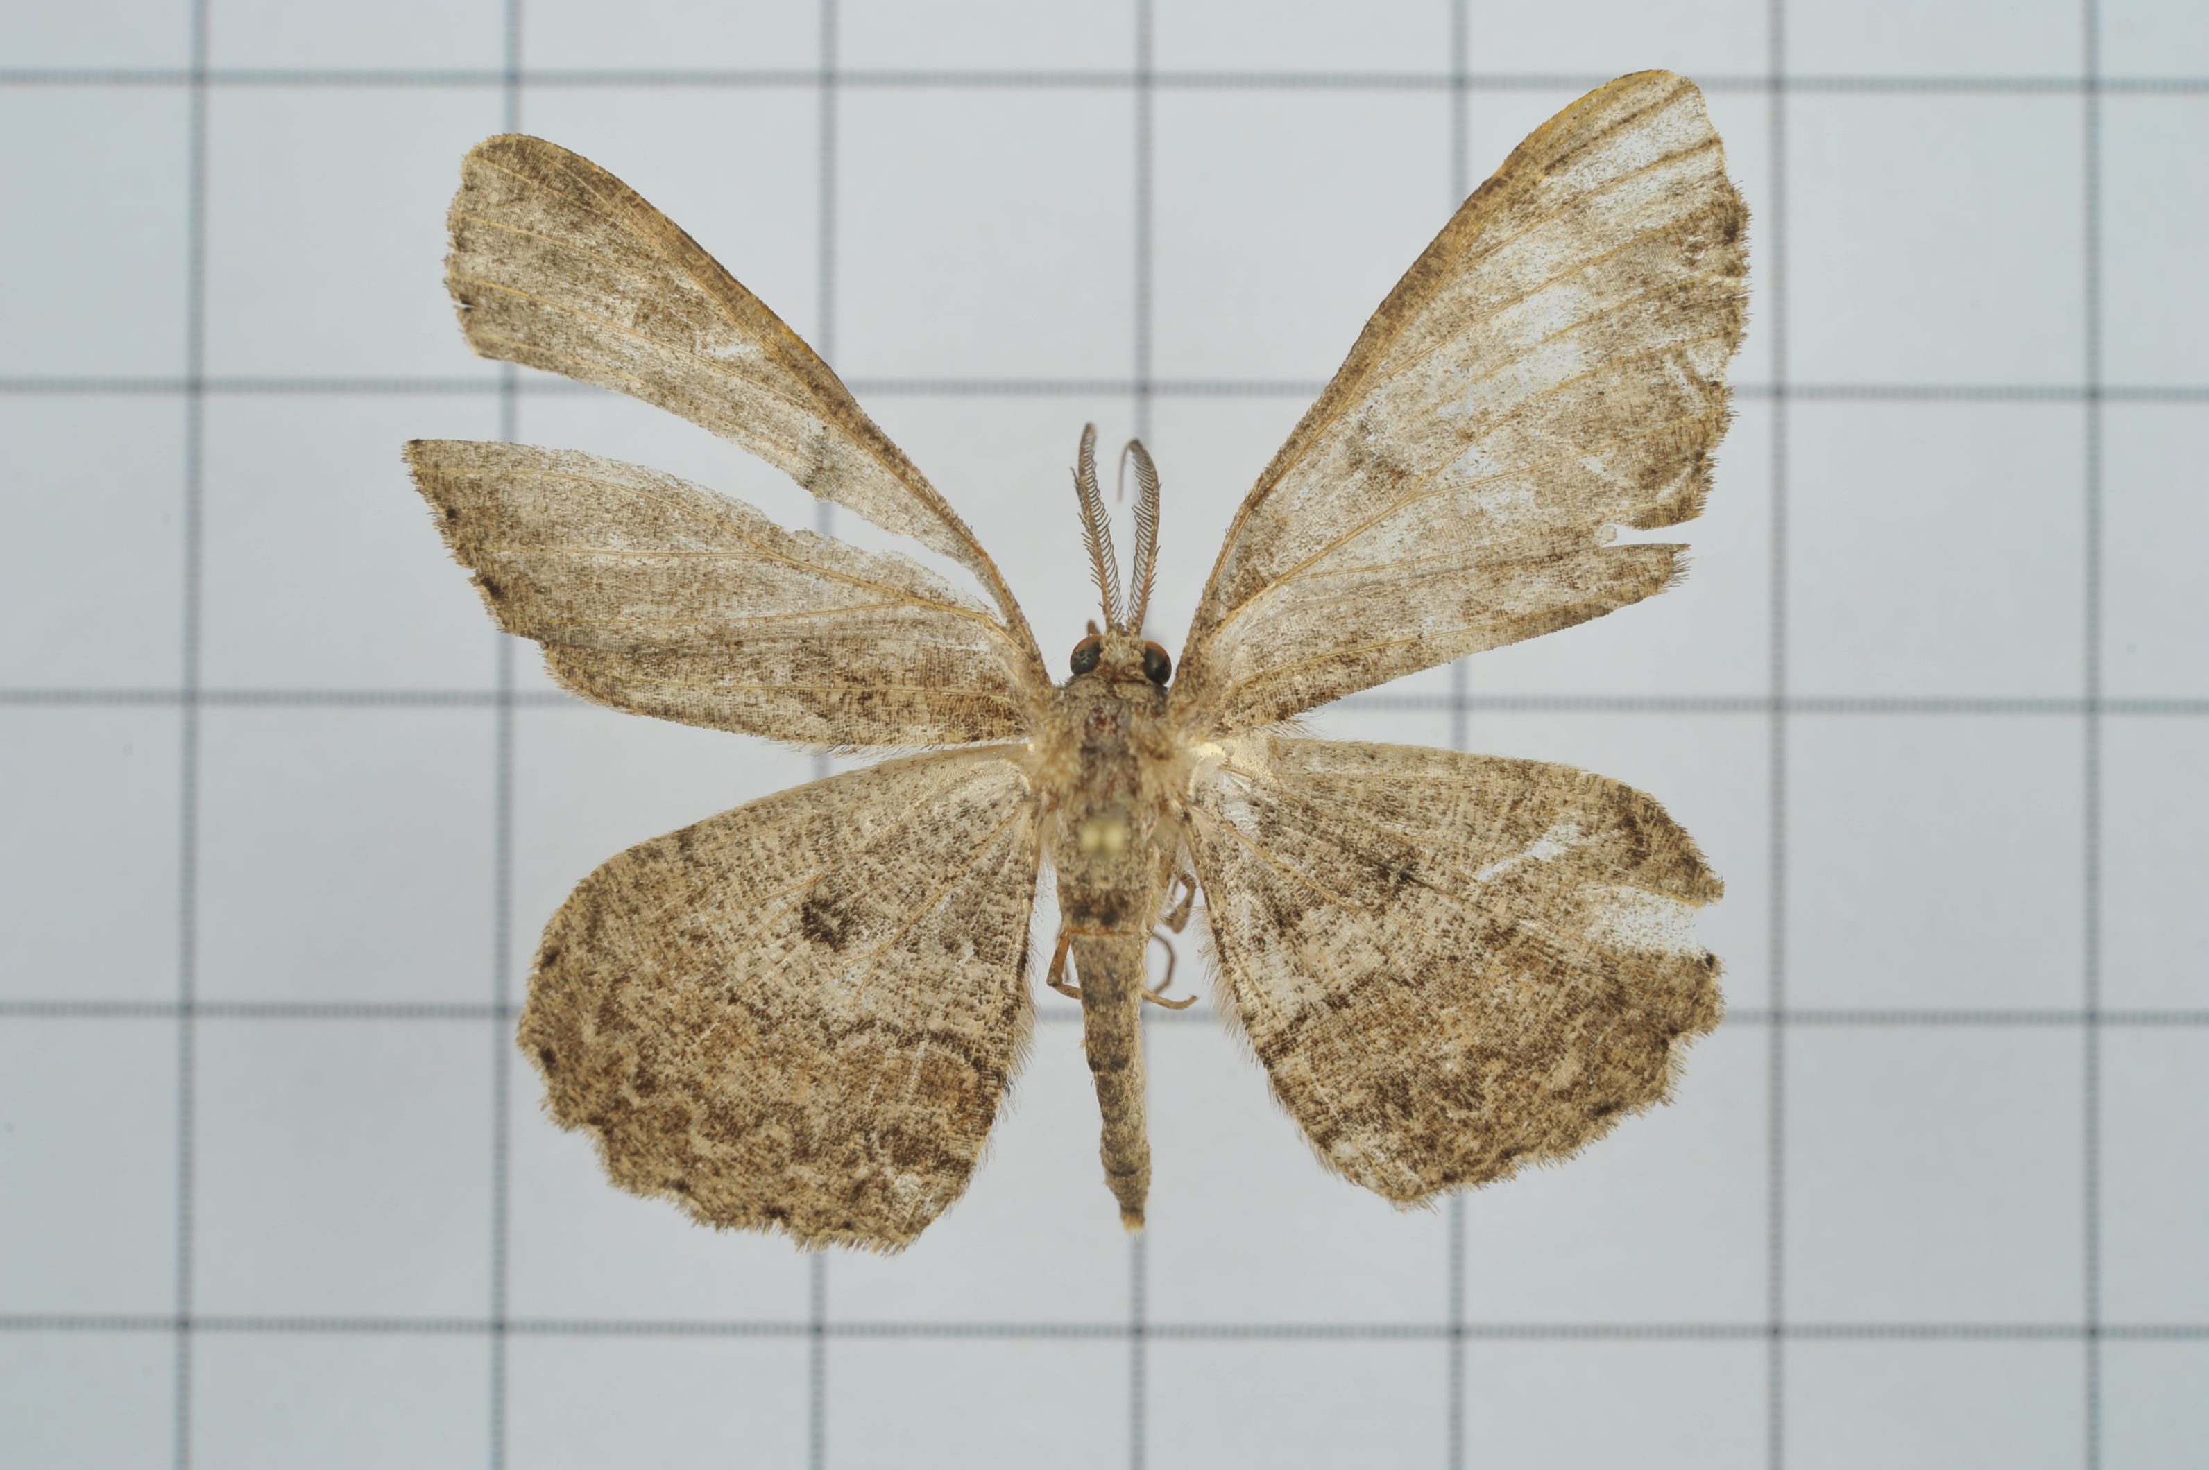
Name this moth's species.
Hypomecis punctinalis glos
